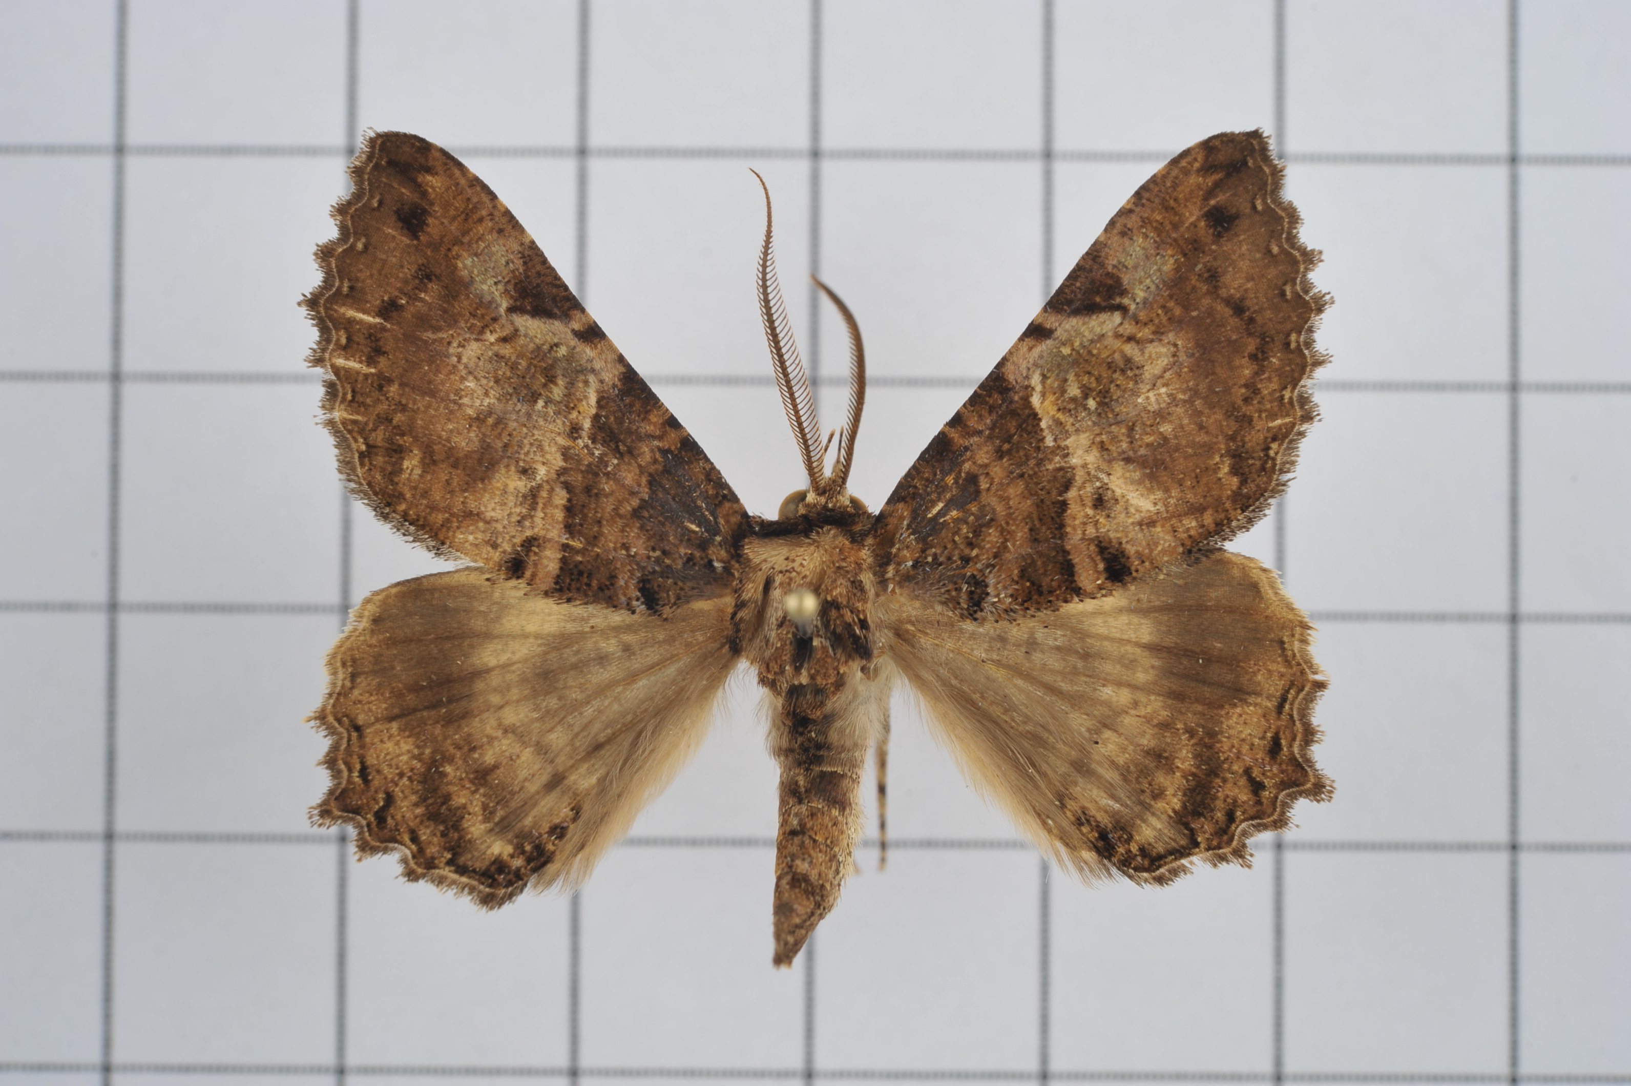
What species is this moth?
Daddala lucilla
